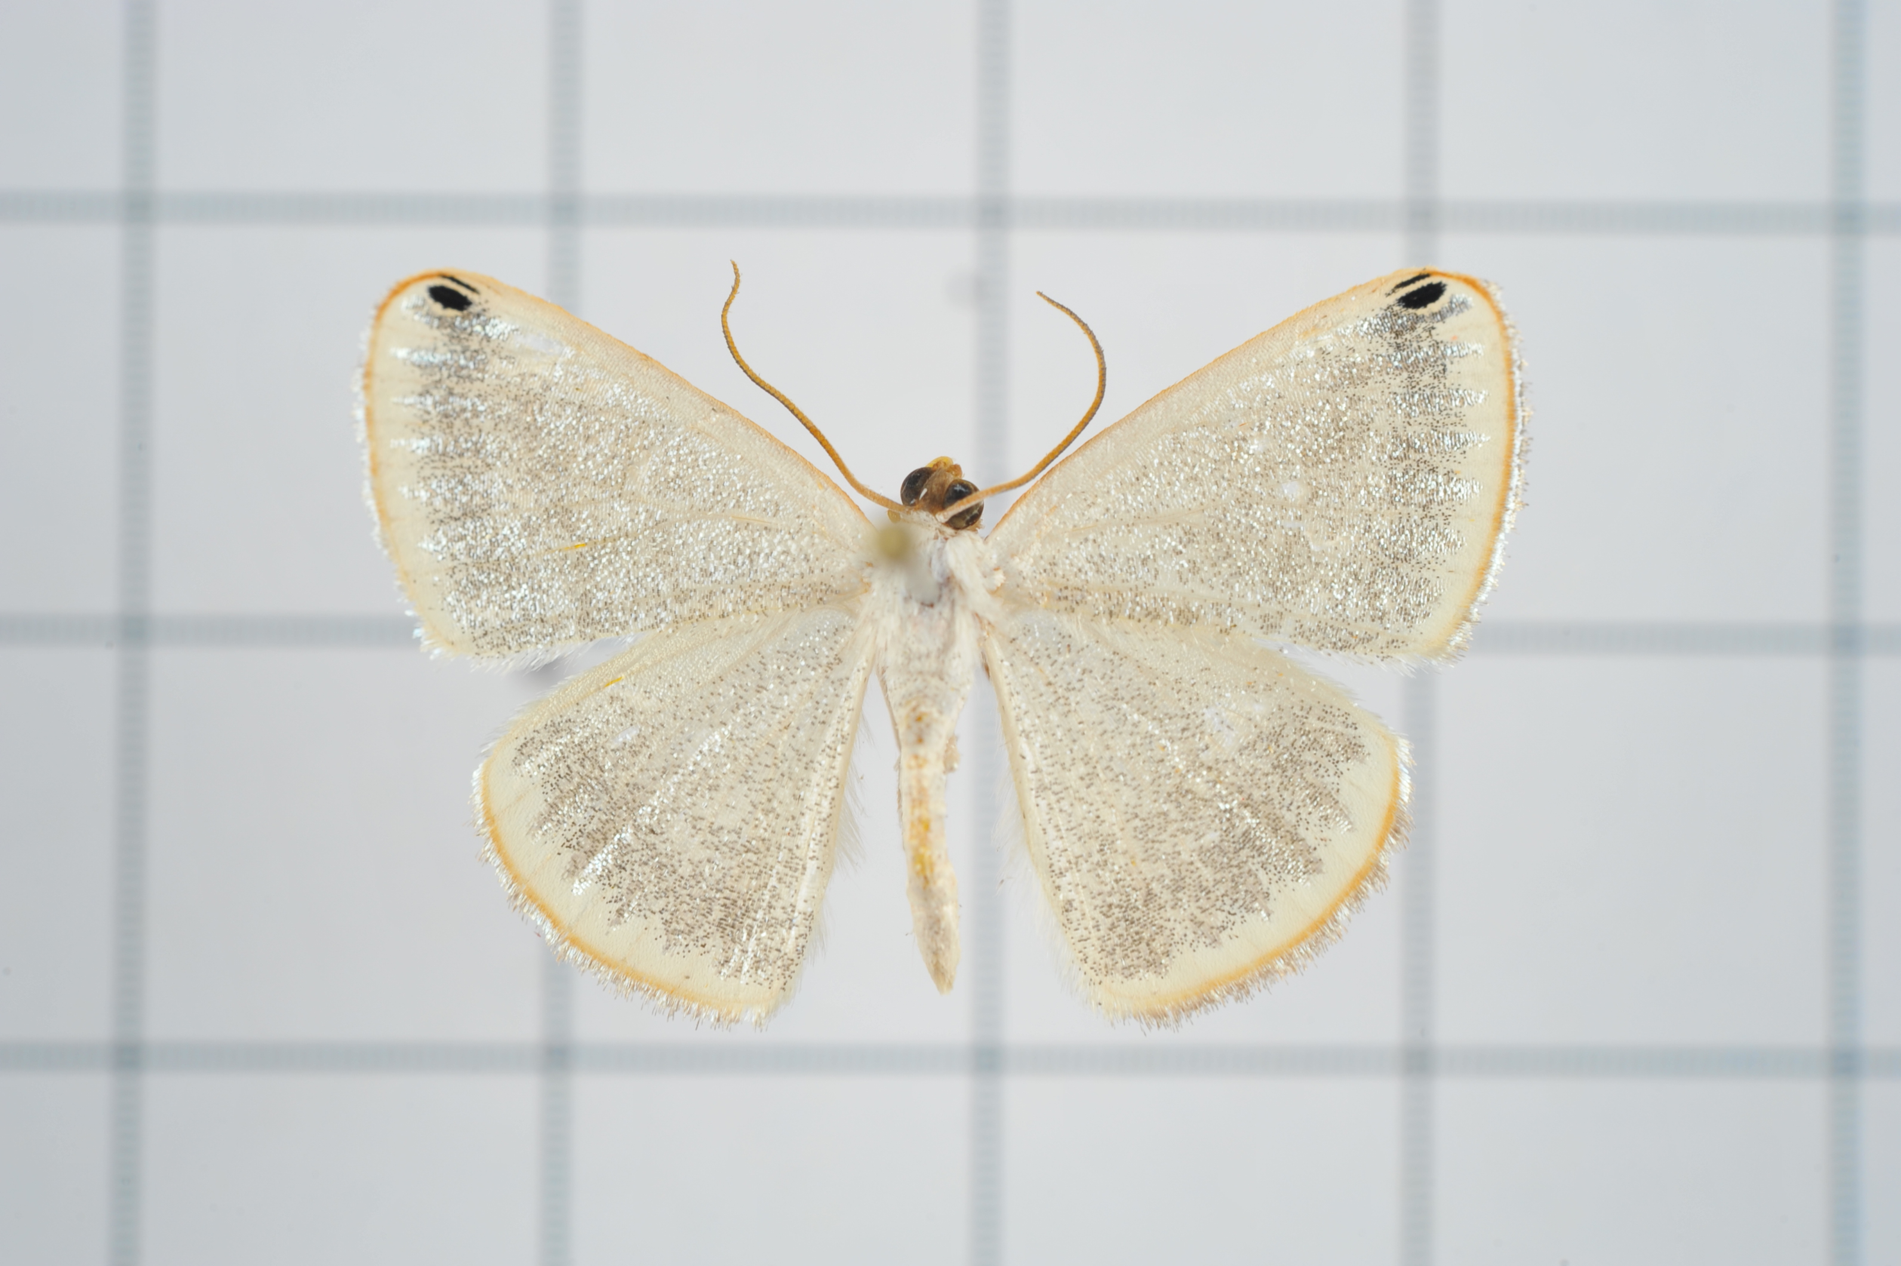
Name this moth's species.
Lomographa percnosticta
